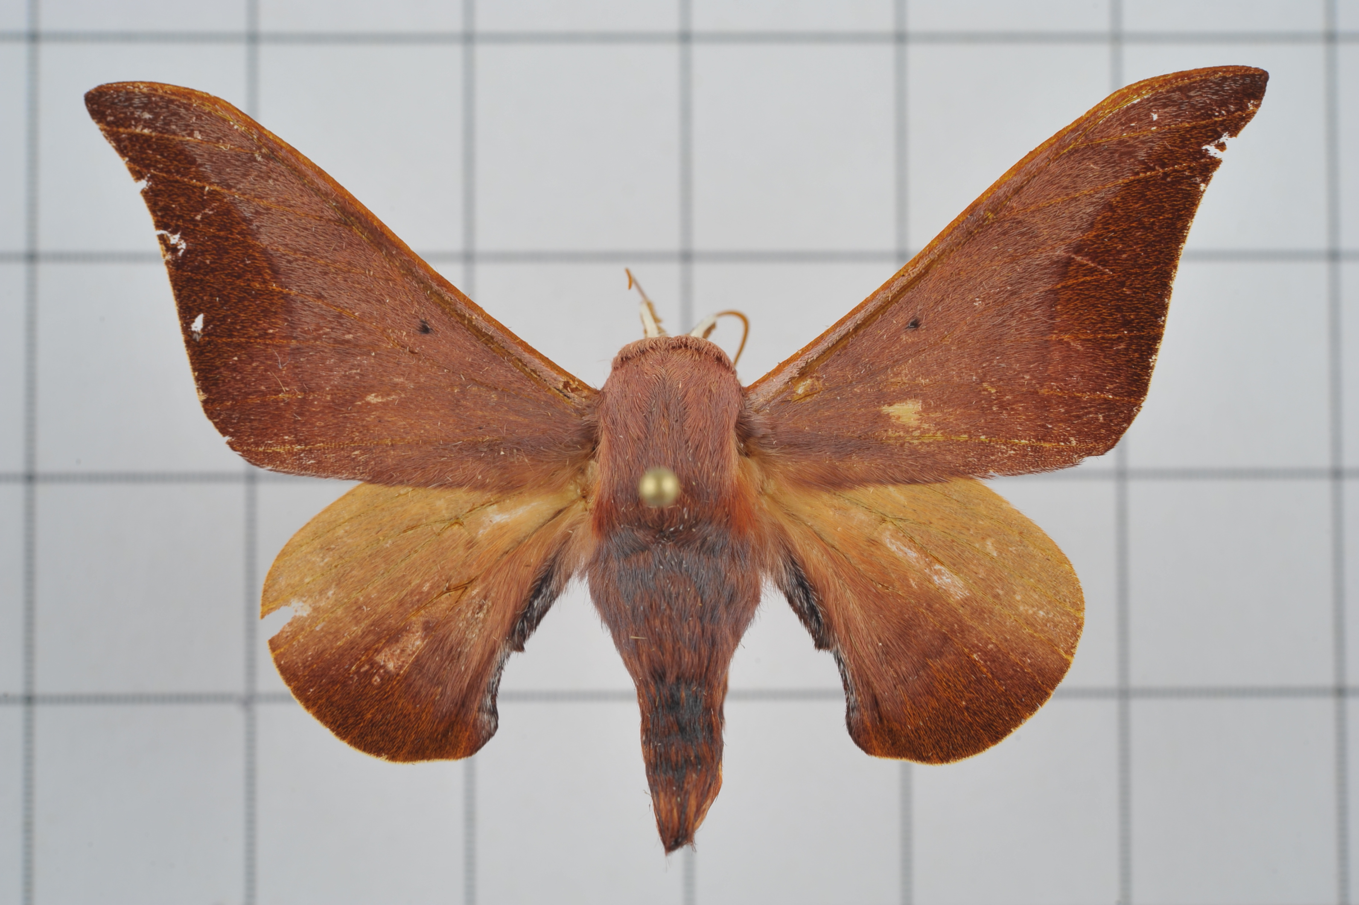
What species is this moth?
Comparmustilia gerontica
